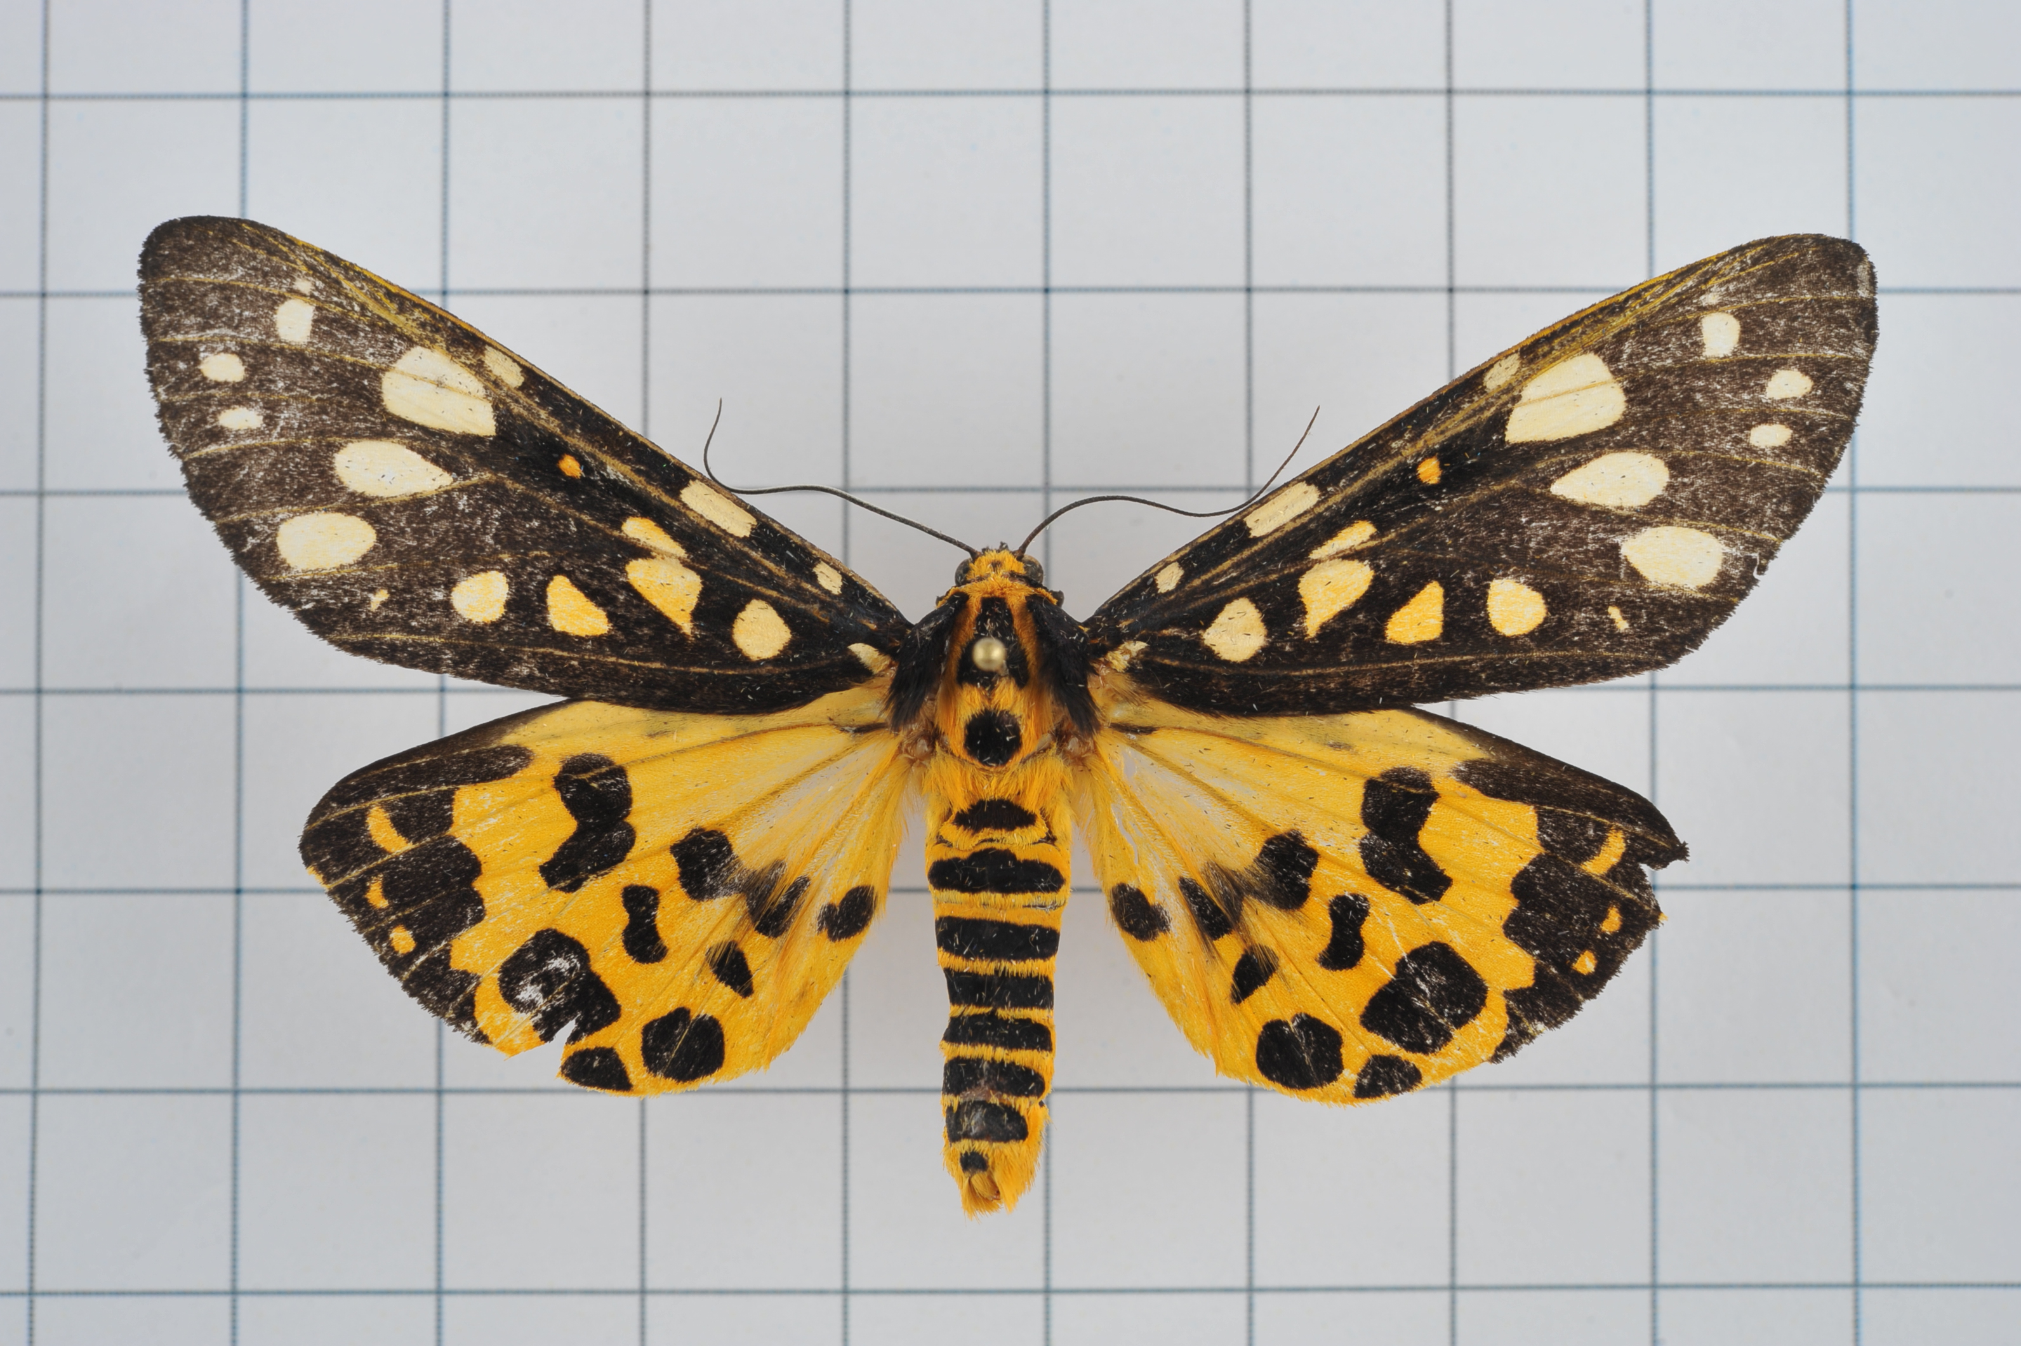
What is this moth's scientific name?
Aglaomorpha histrio formosana
